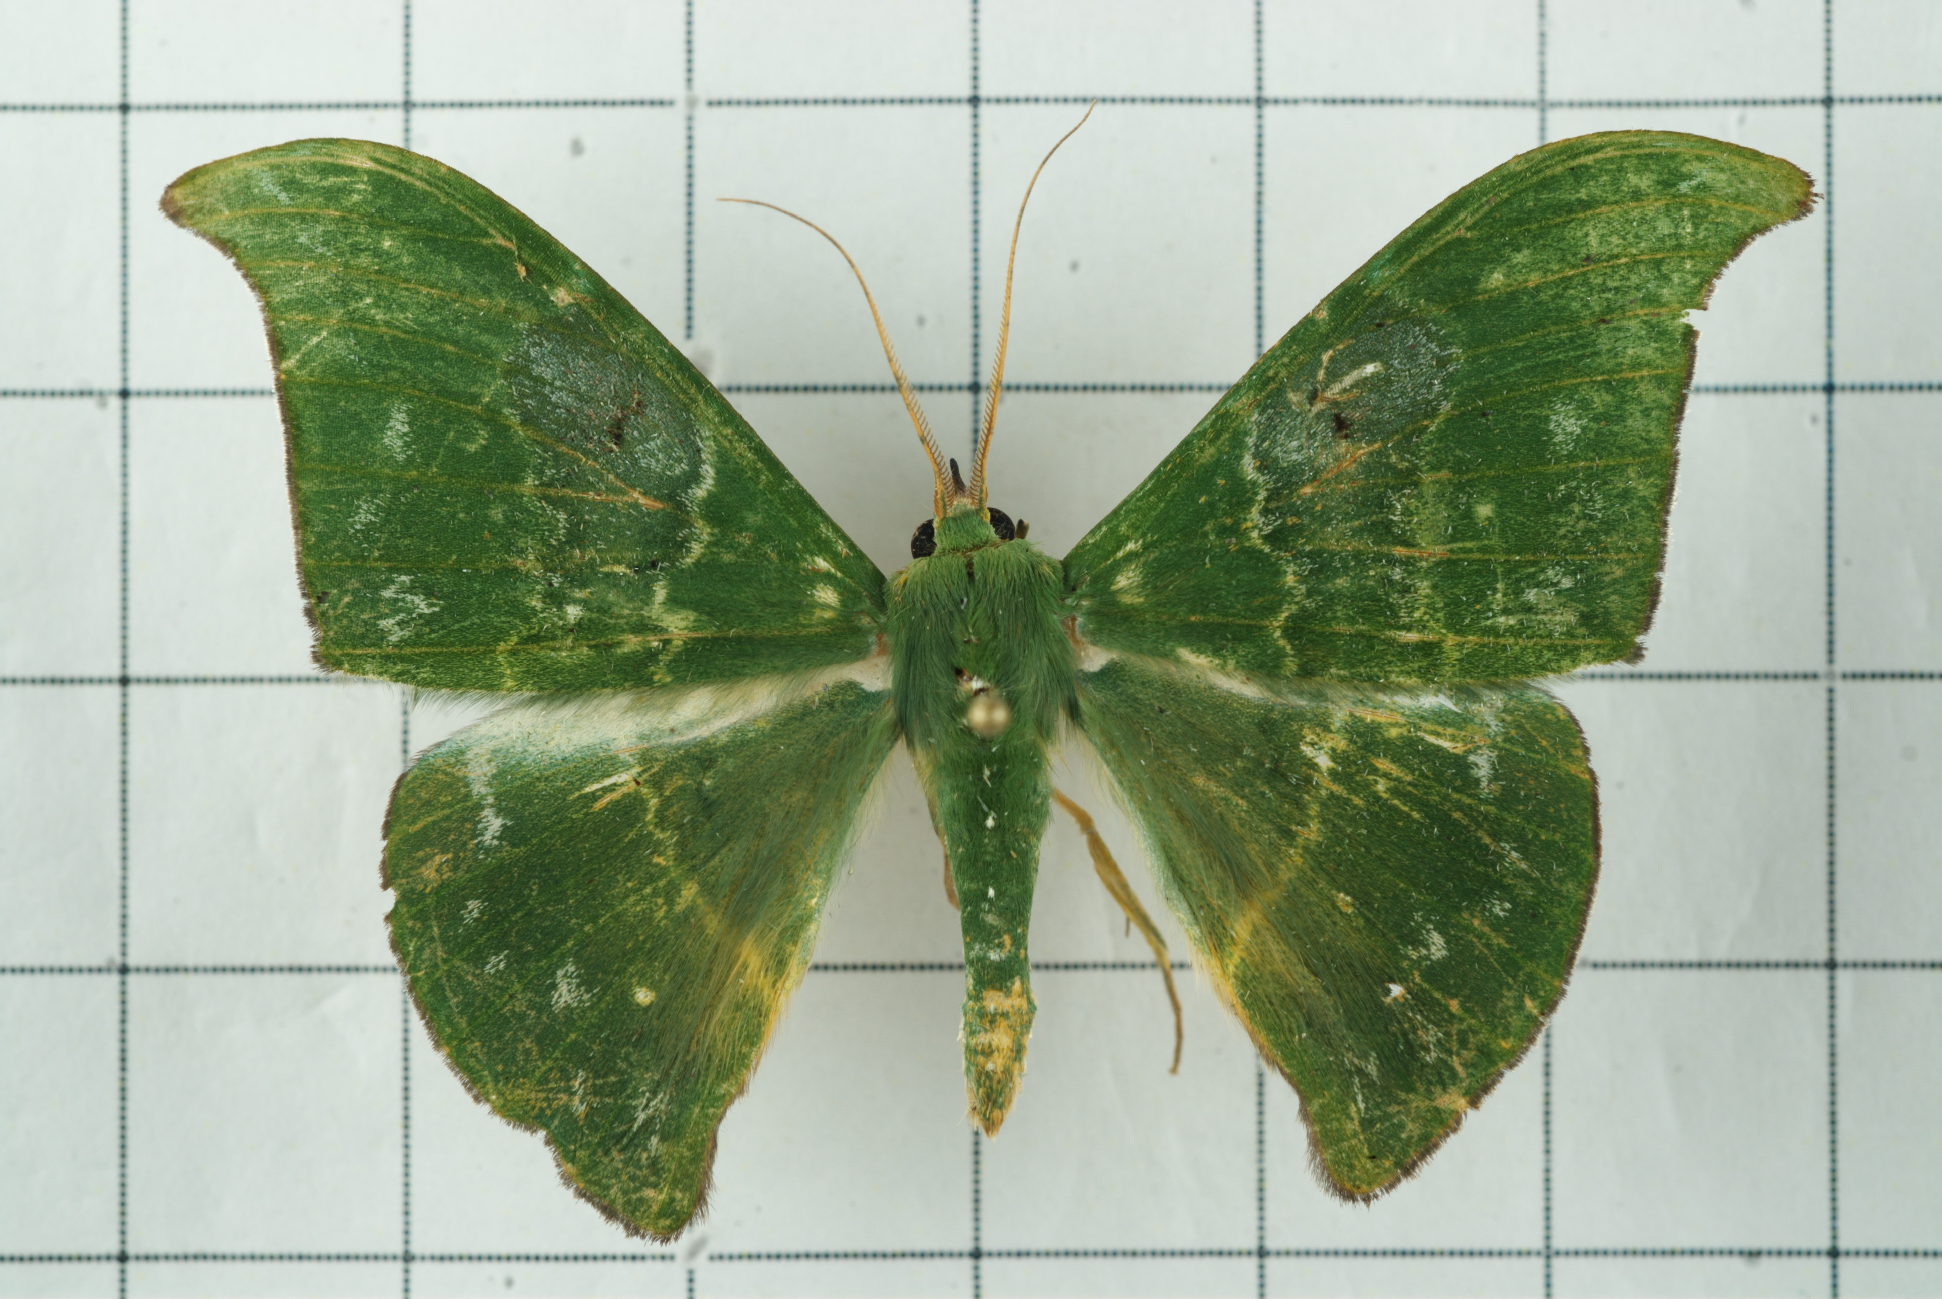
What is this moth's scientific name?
Tanaorhinus viridiluteata
